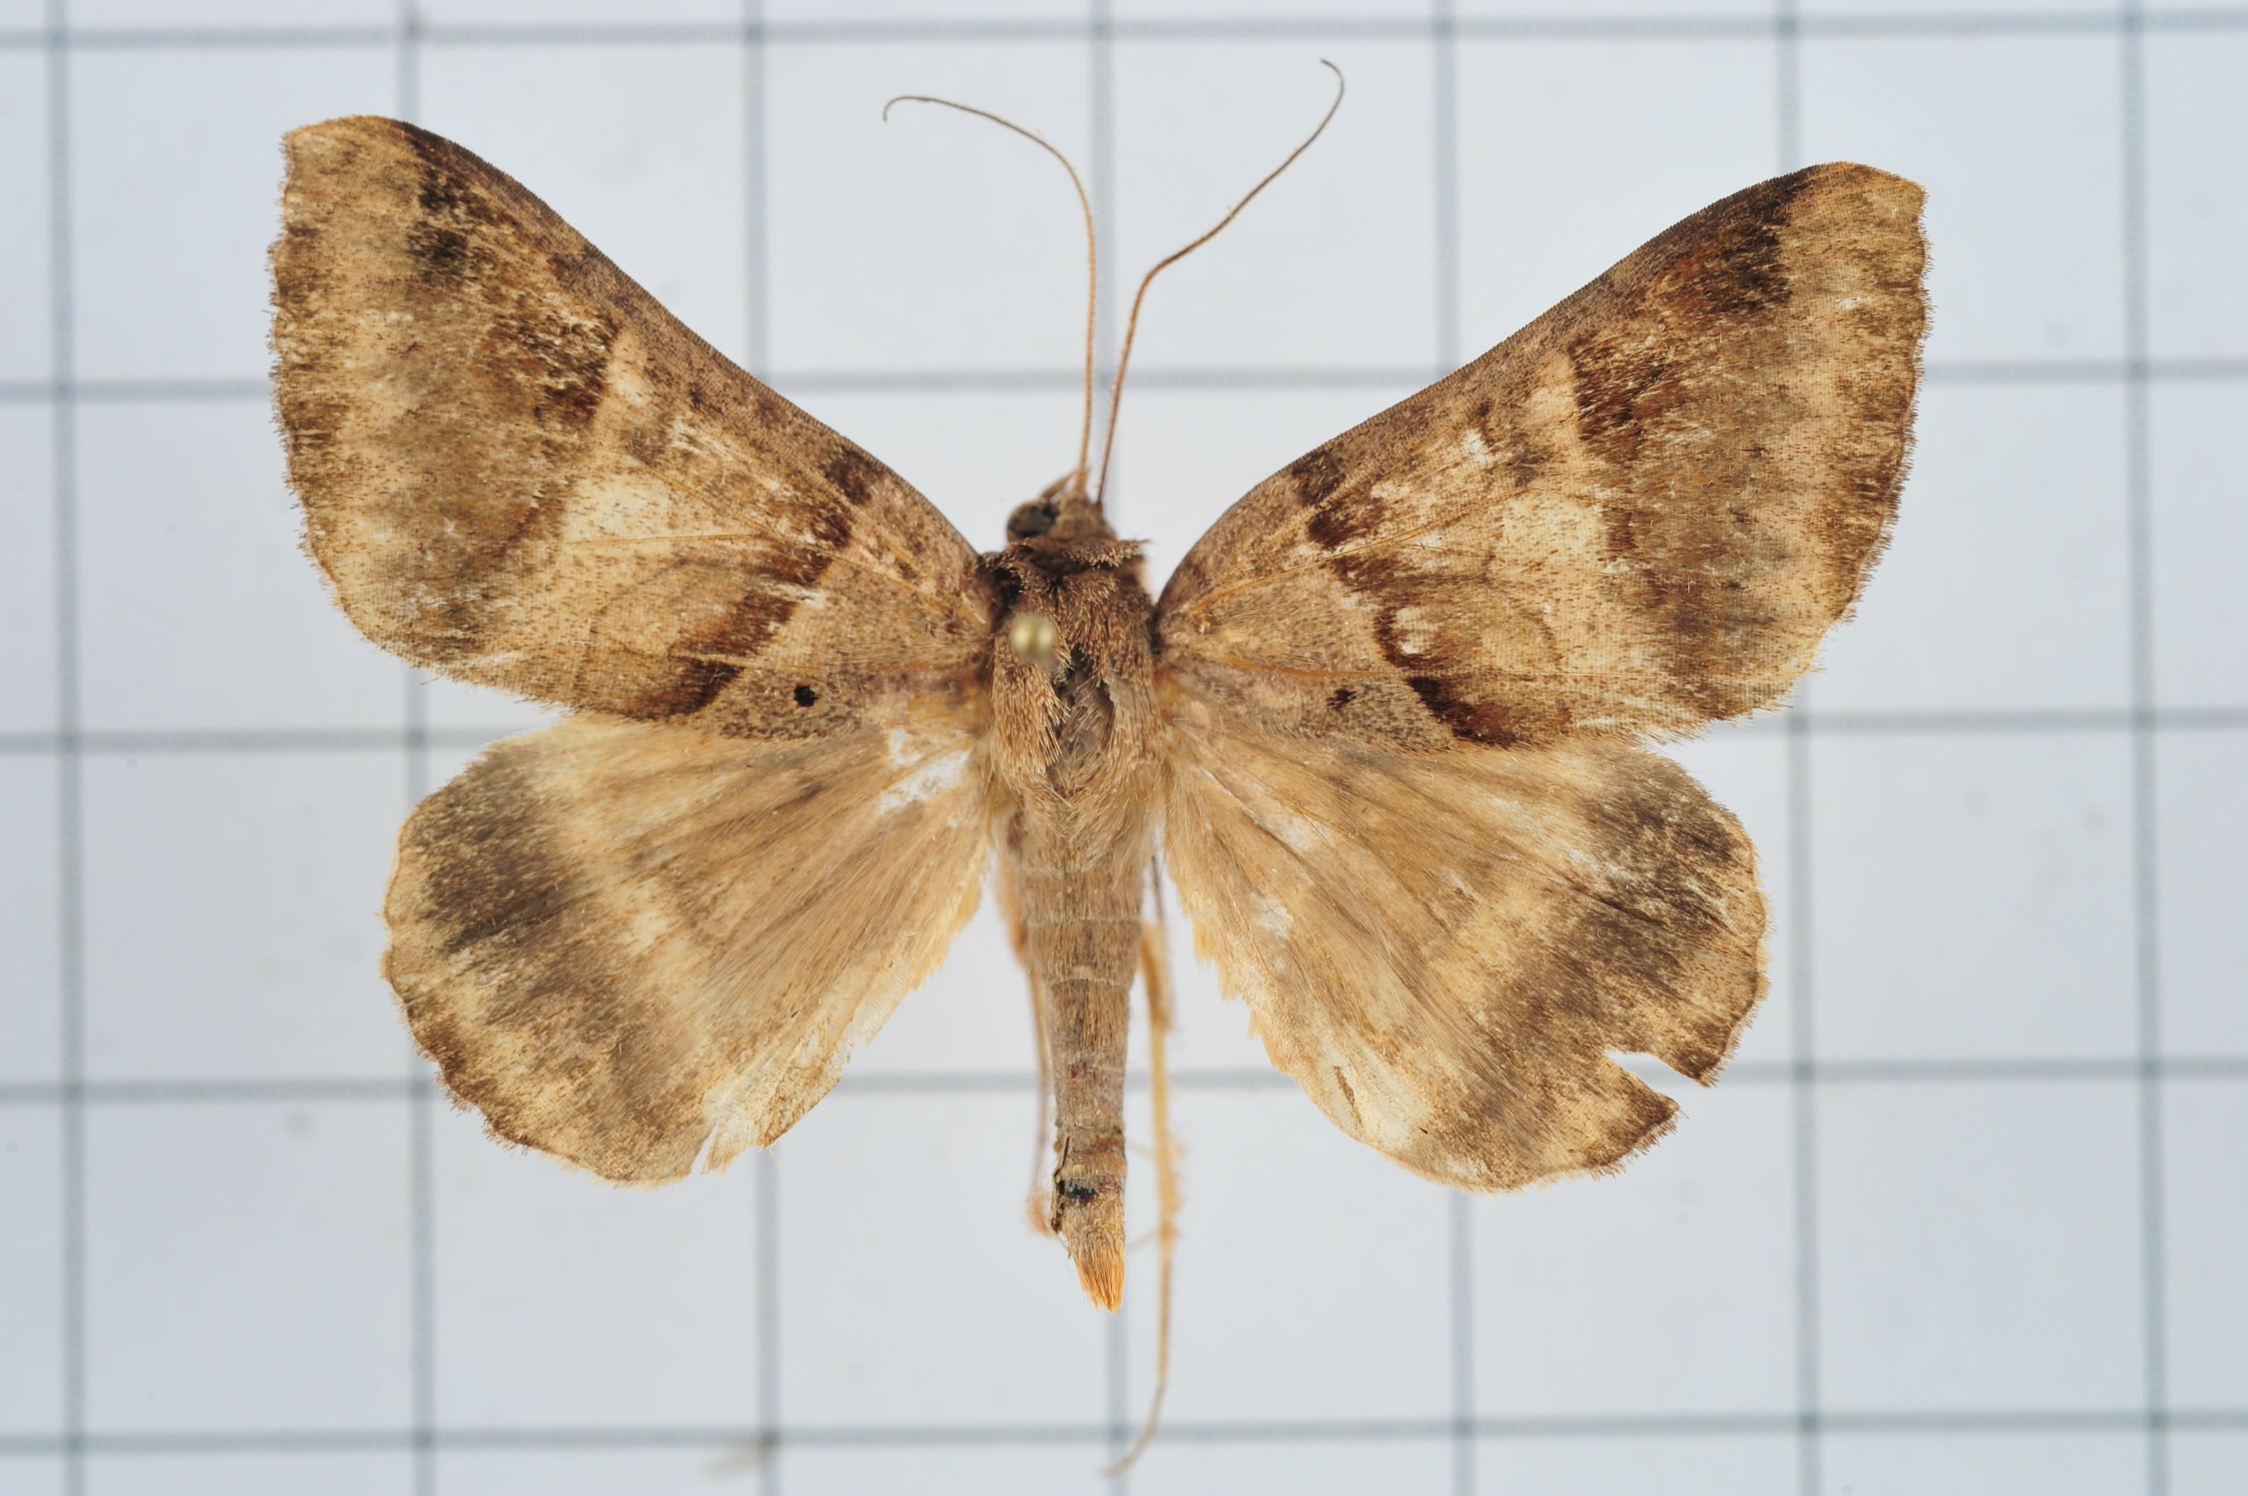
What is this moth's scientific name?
Mocis undata
